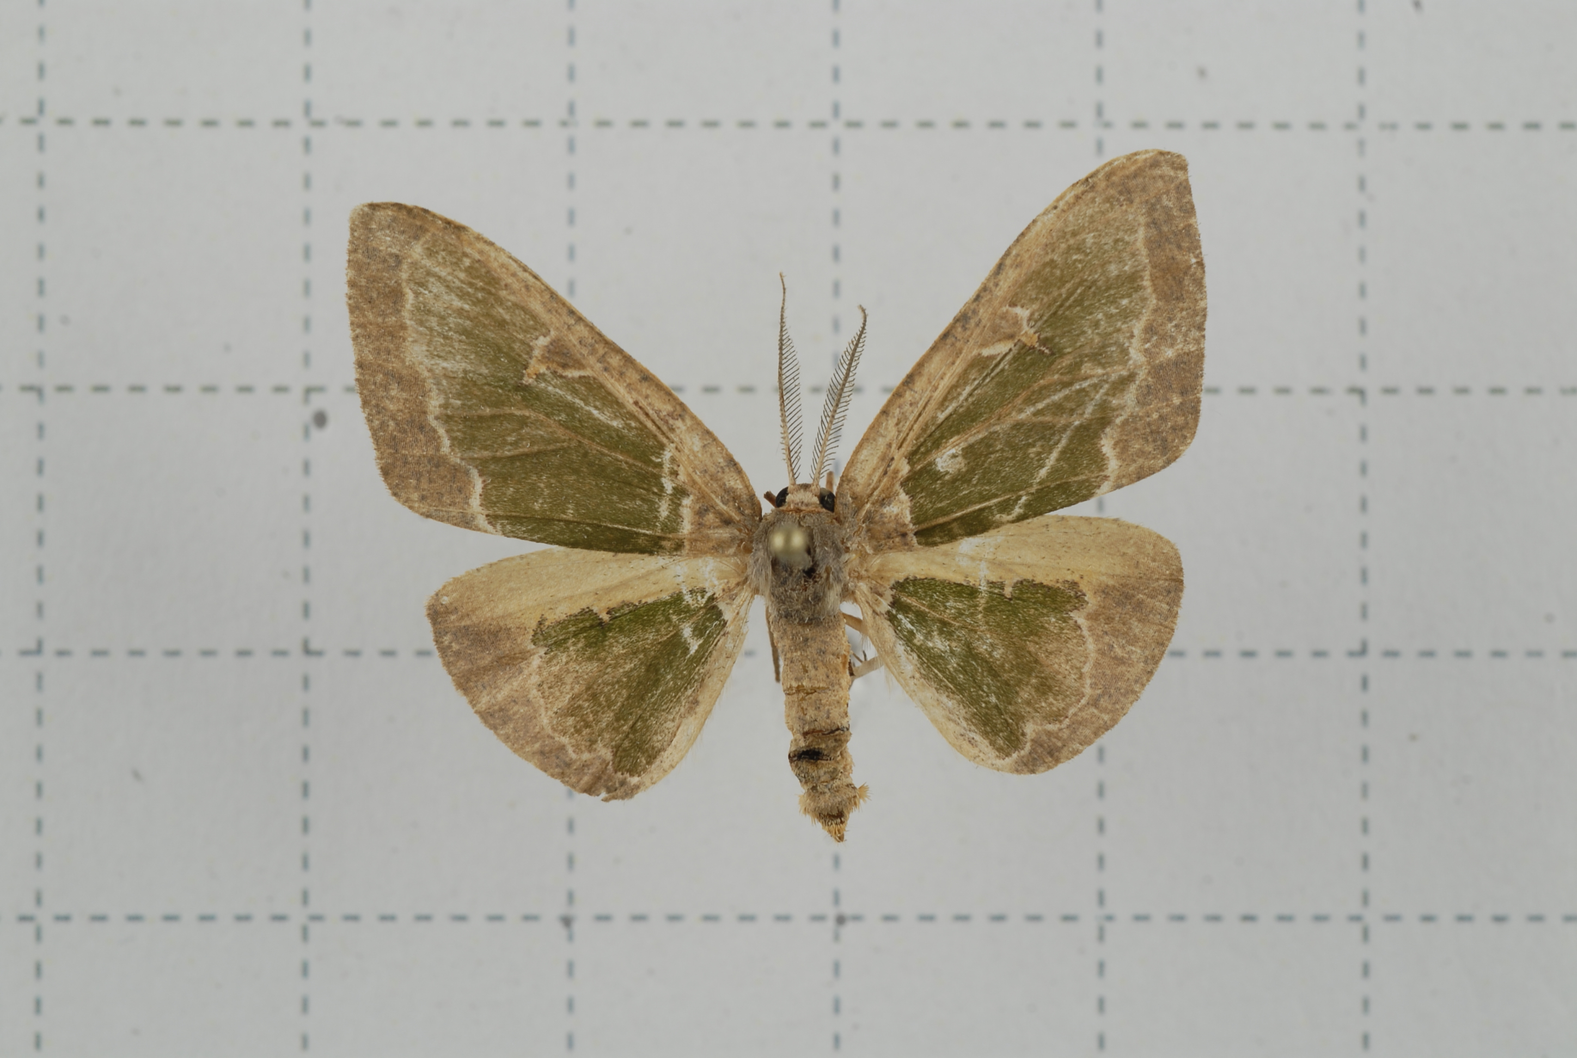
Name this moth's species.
Celenna festivaria formosensis
